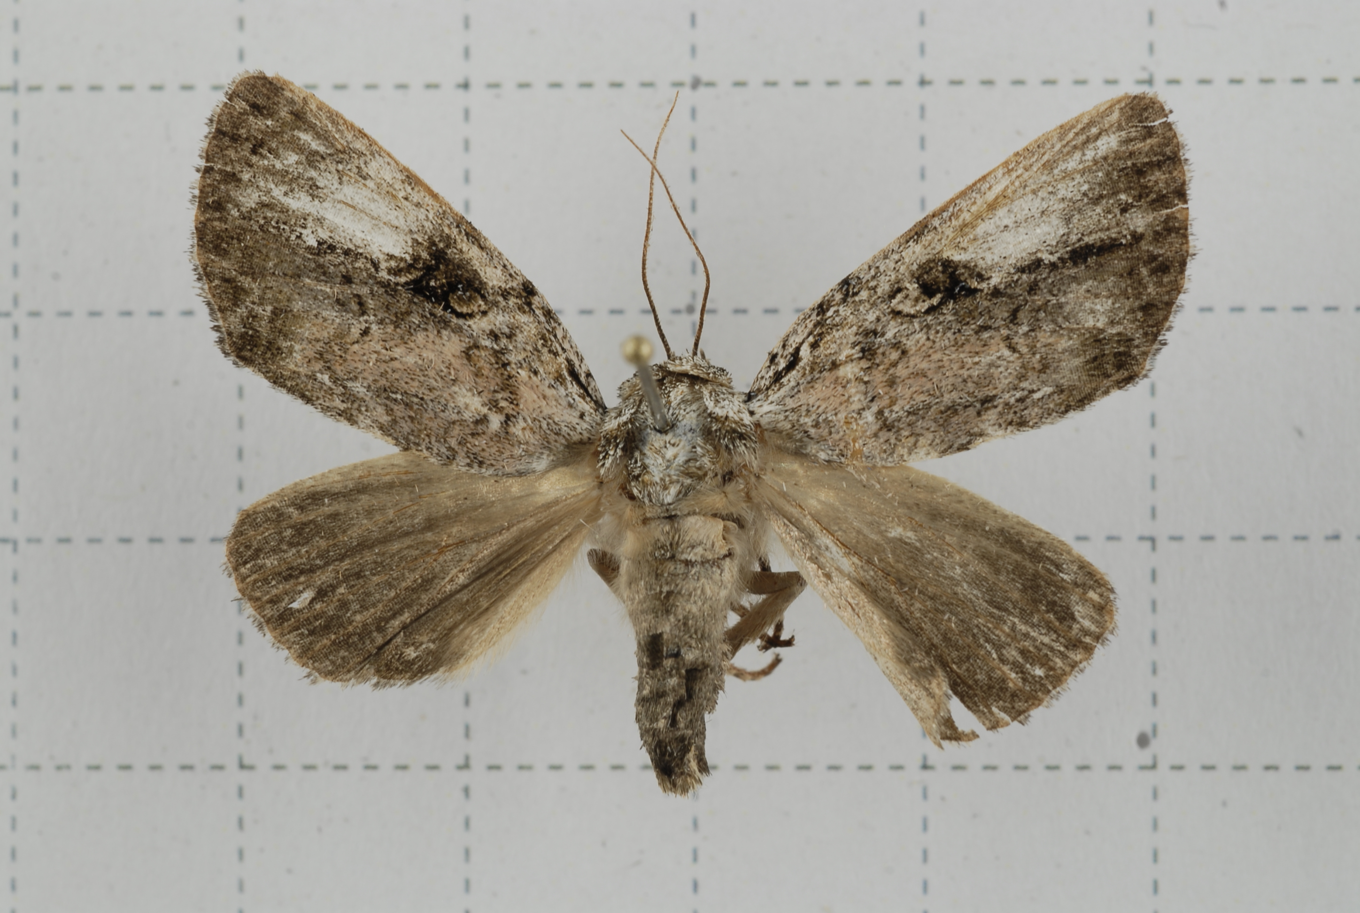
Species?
Anacronicta horishana
